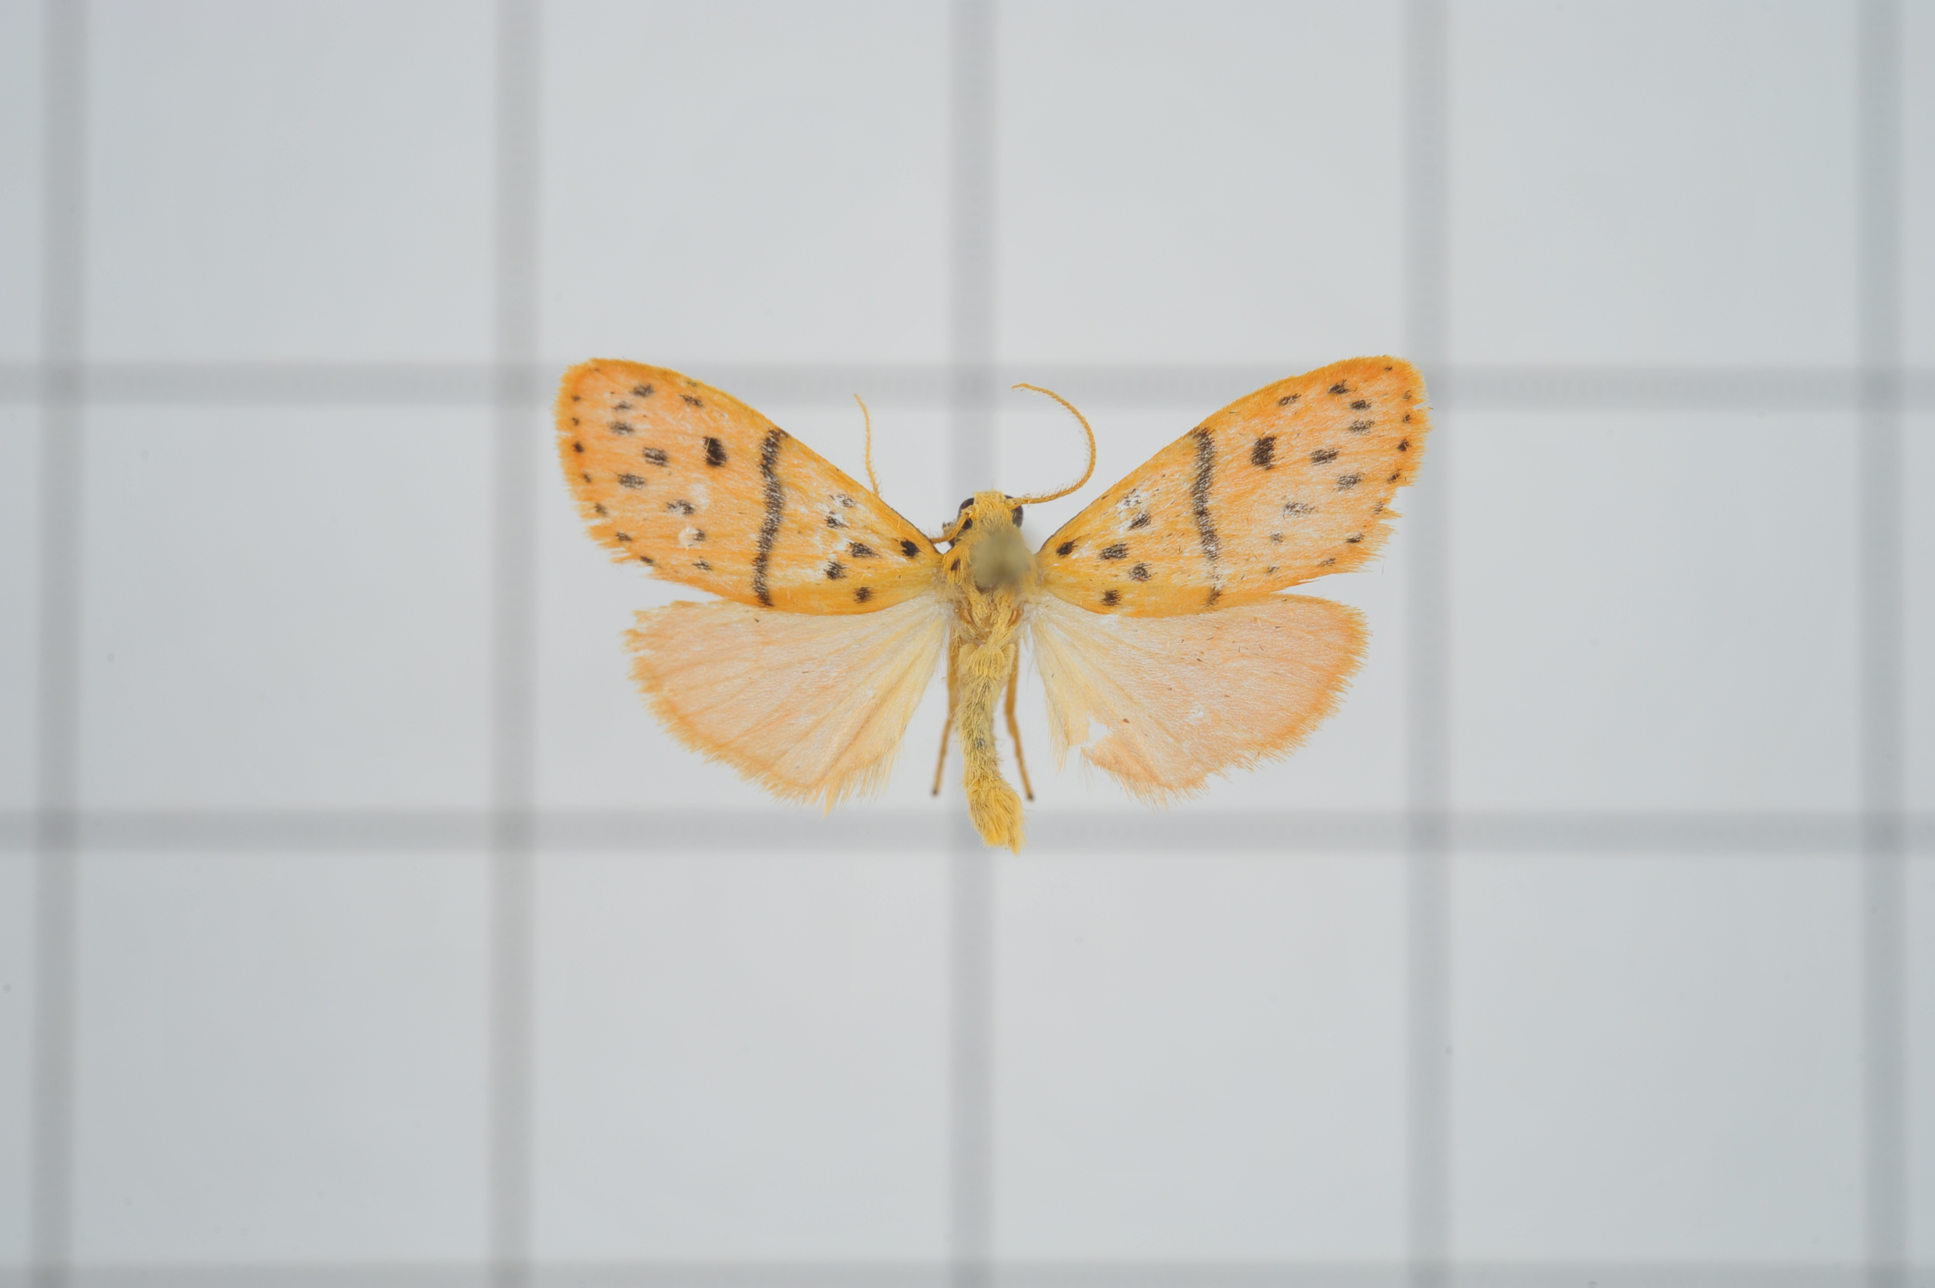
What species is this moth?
Miltochrista arcuata
